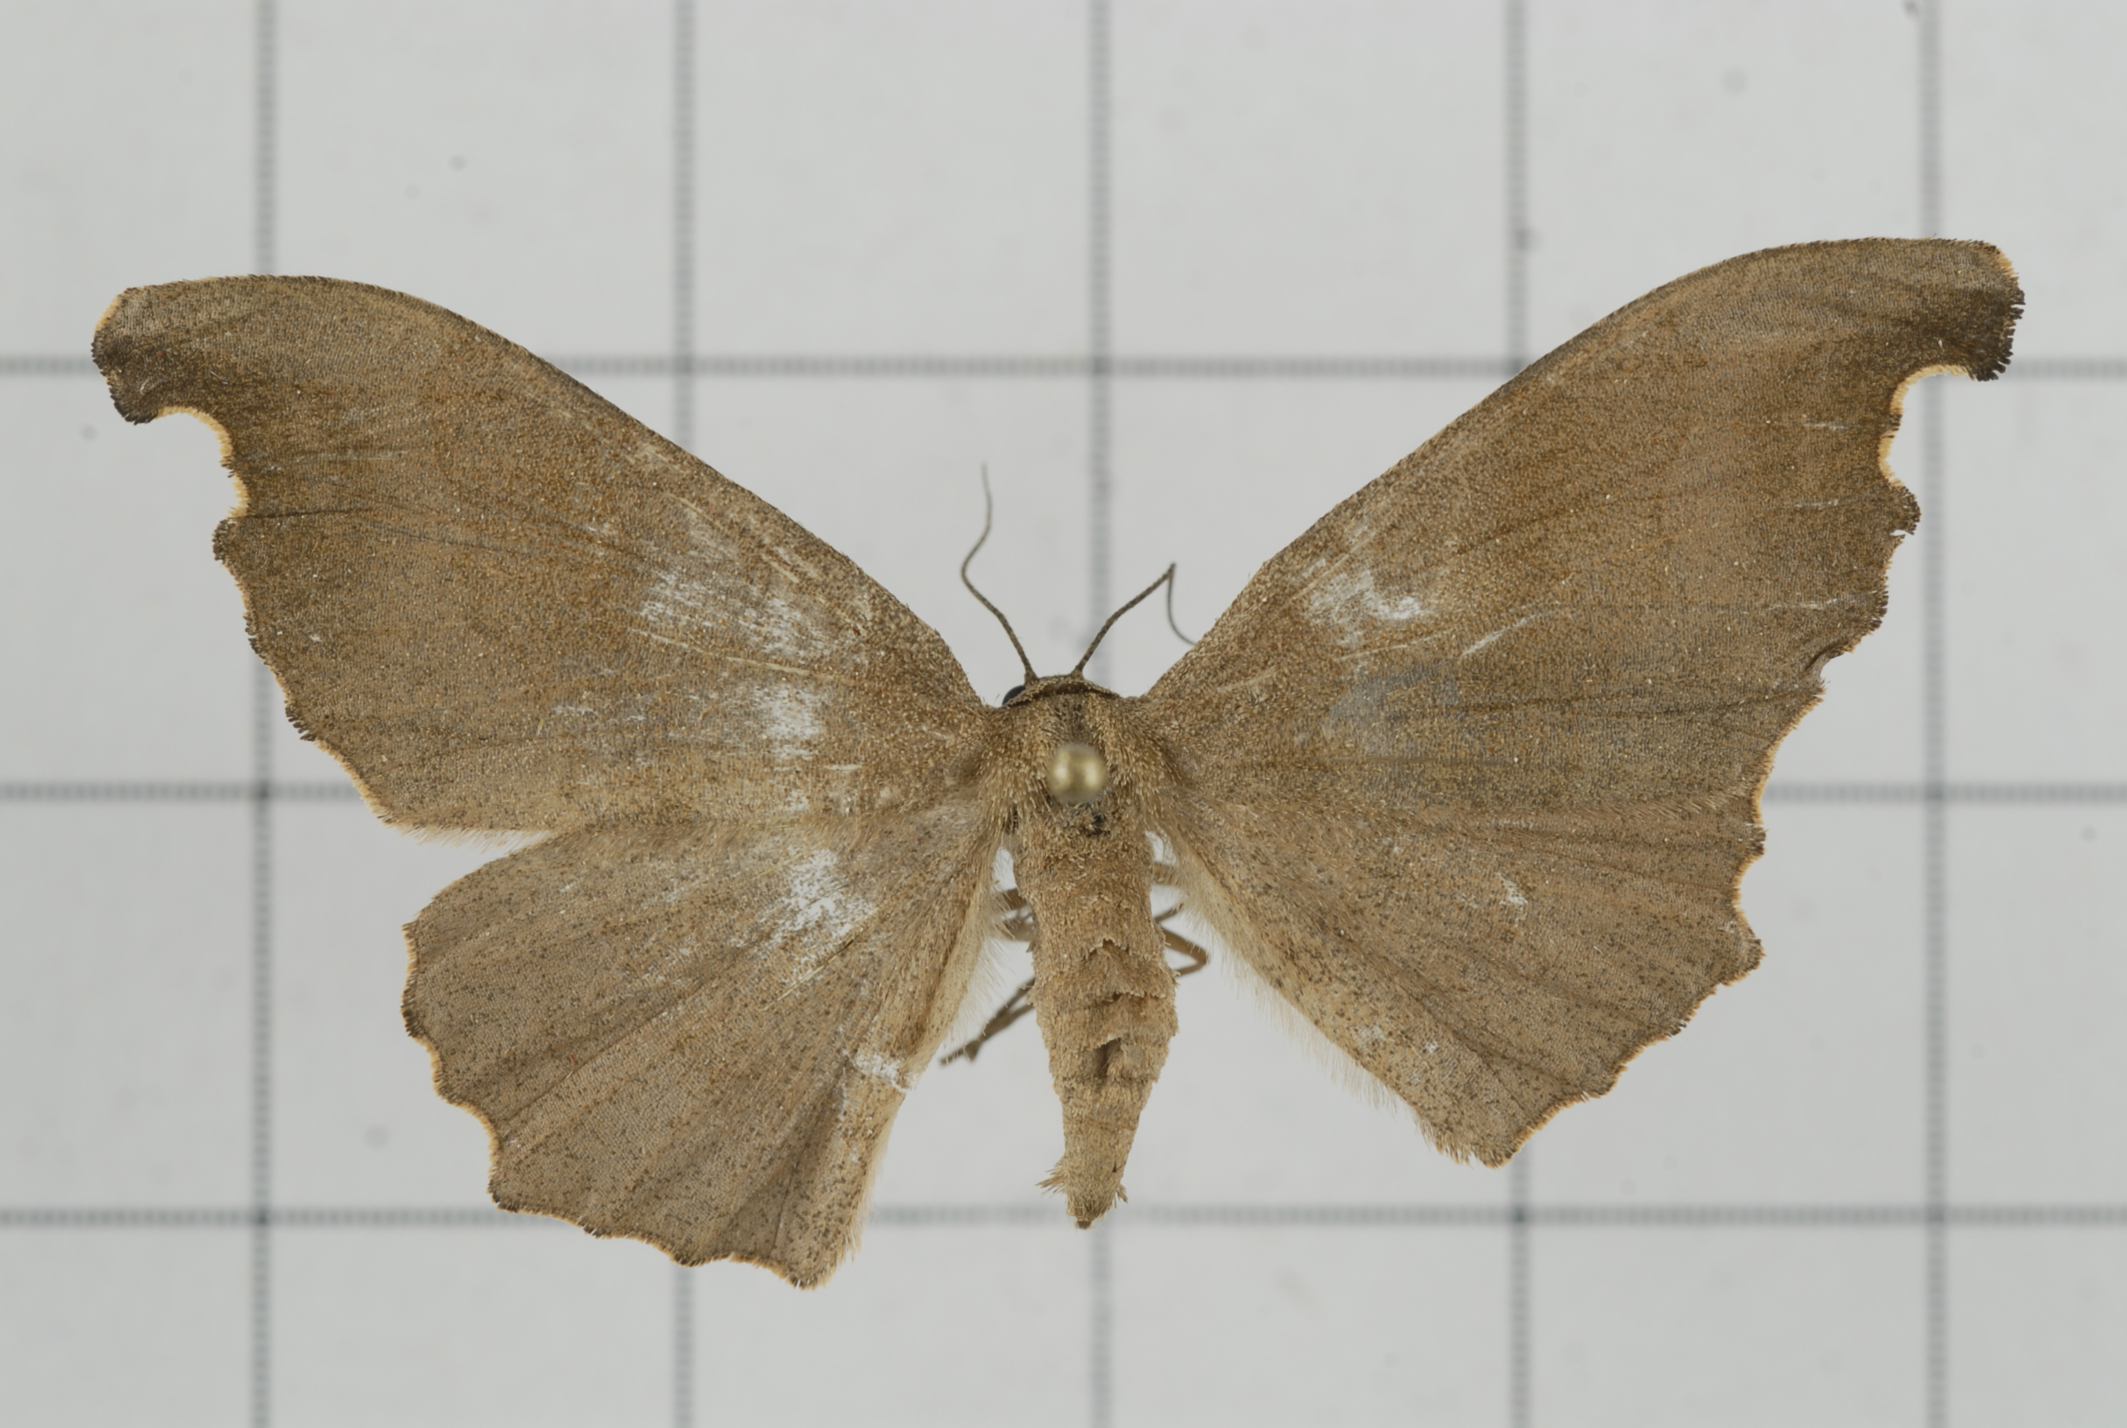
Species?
Hyposidra talaca talaca
